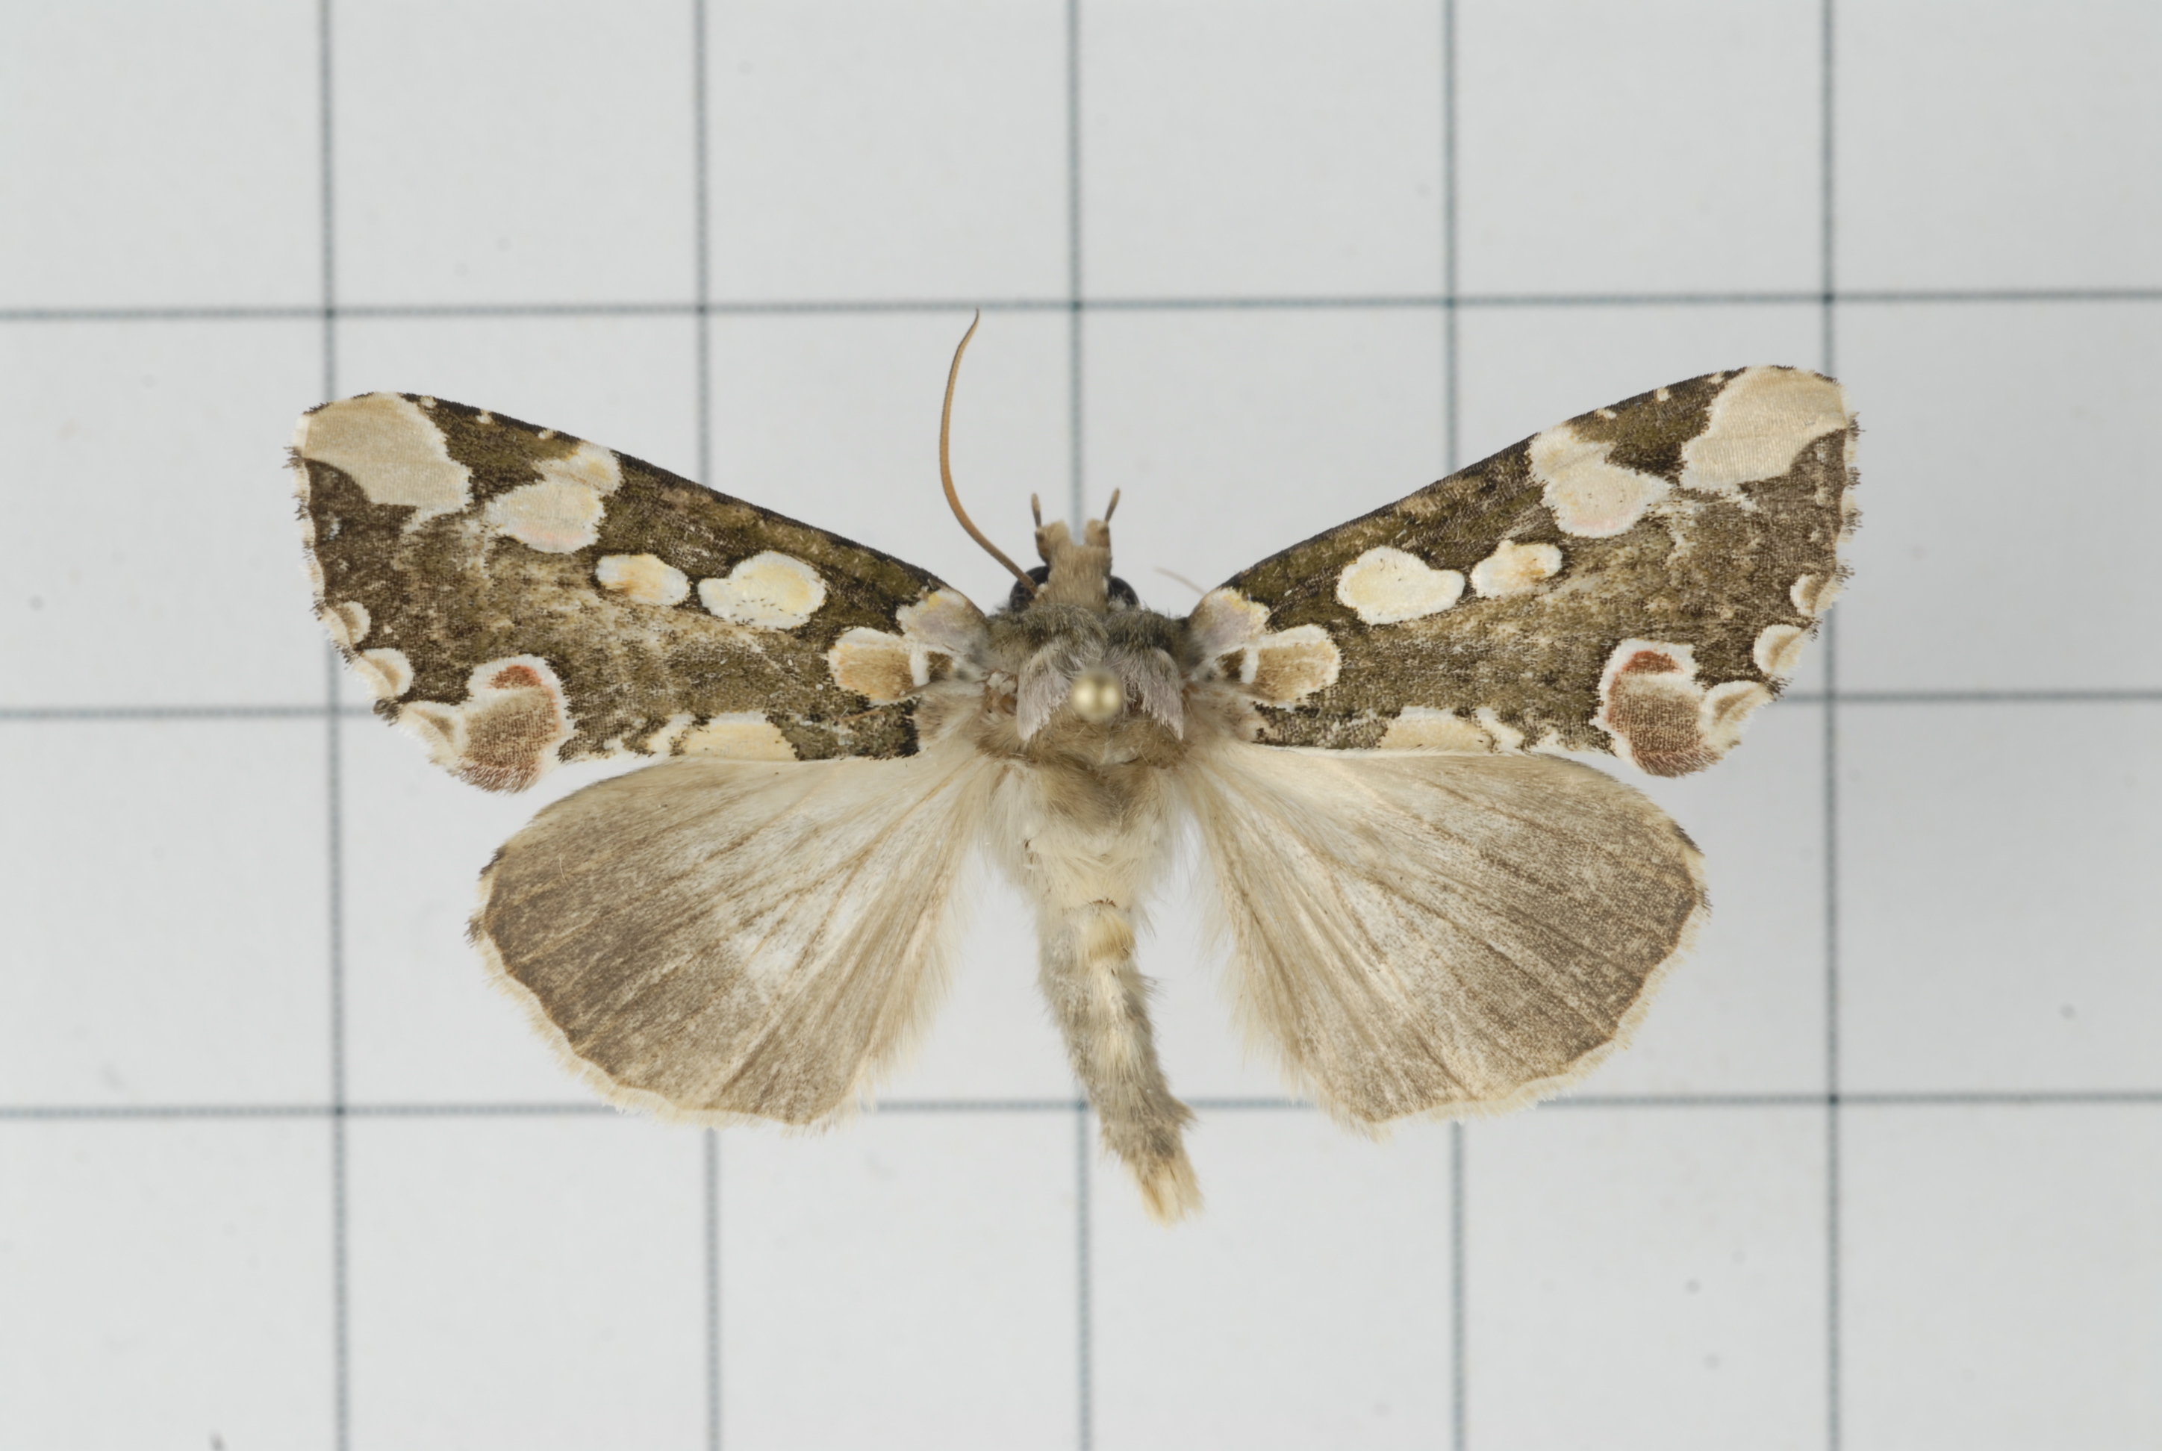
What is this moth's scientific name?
Horithyatira decorata takamukui
